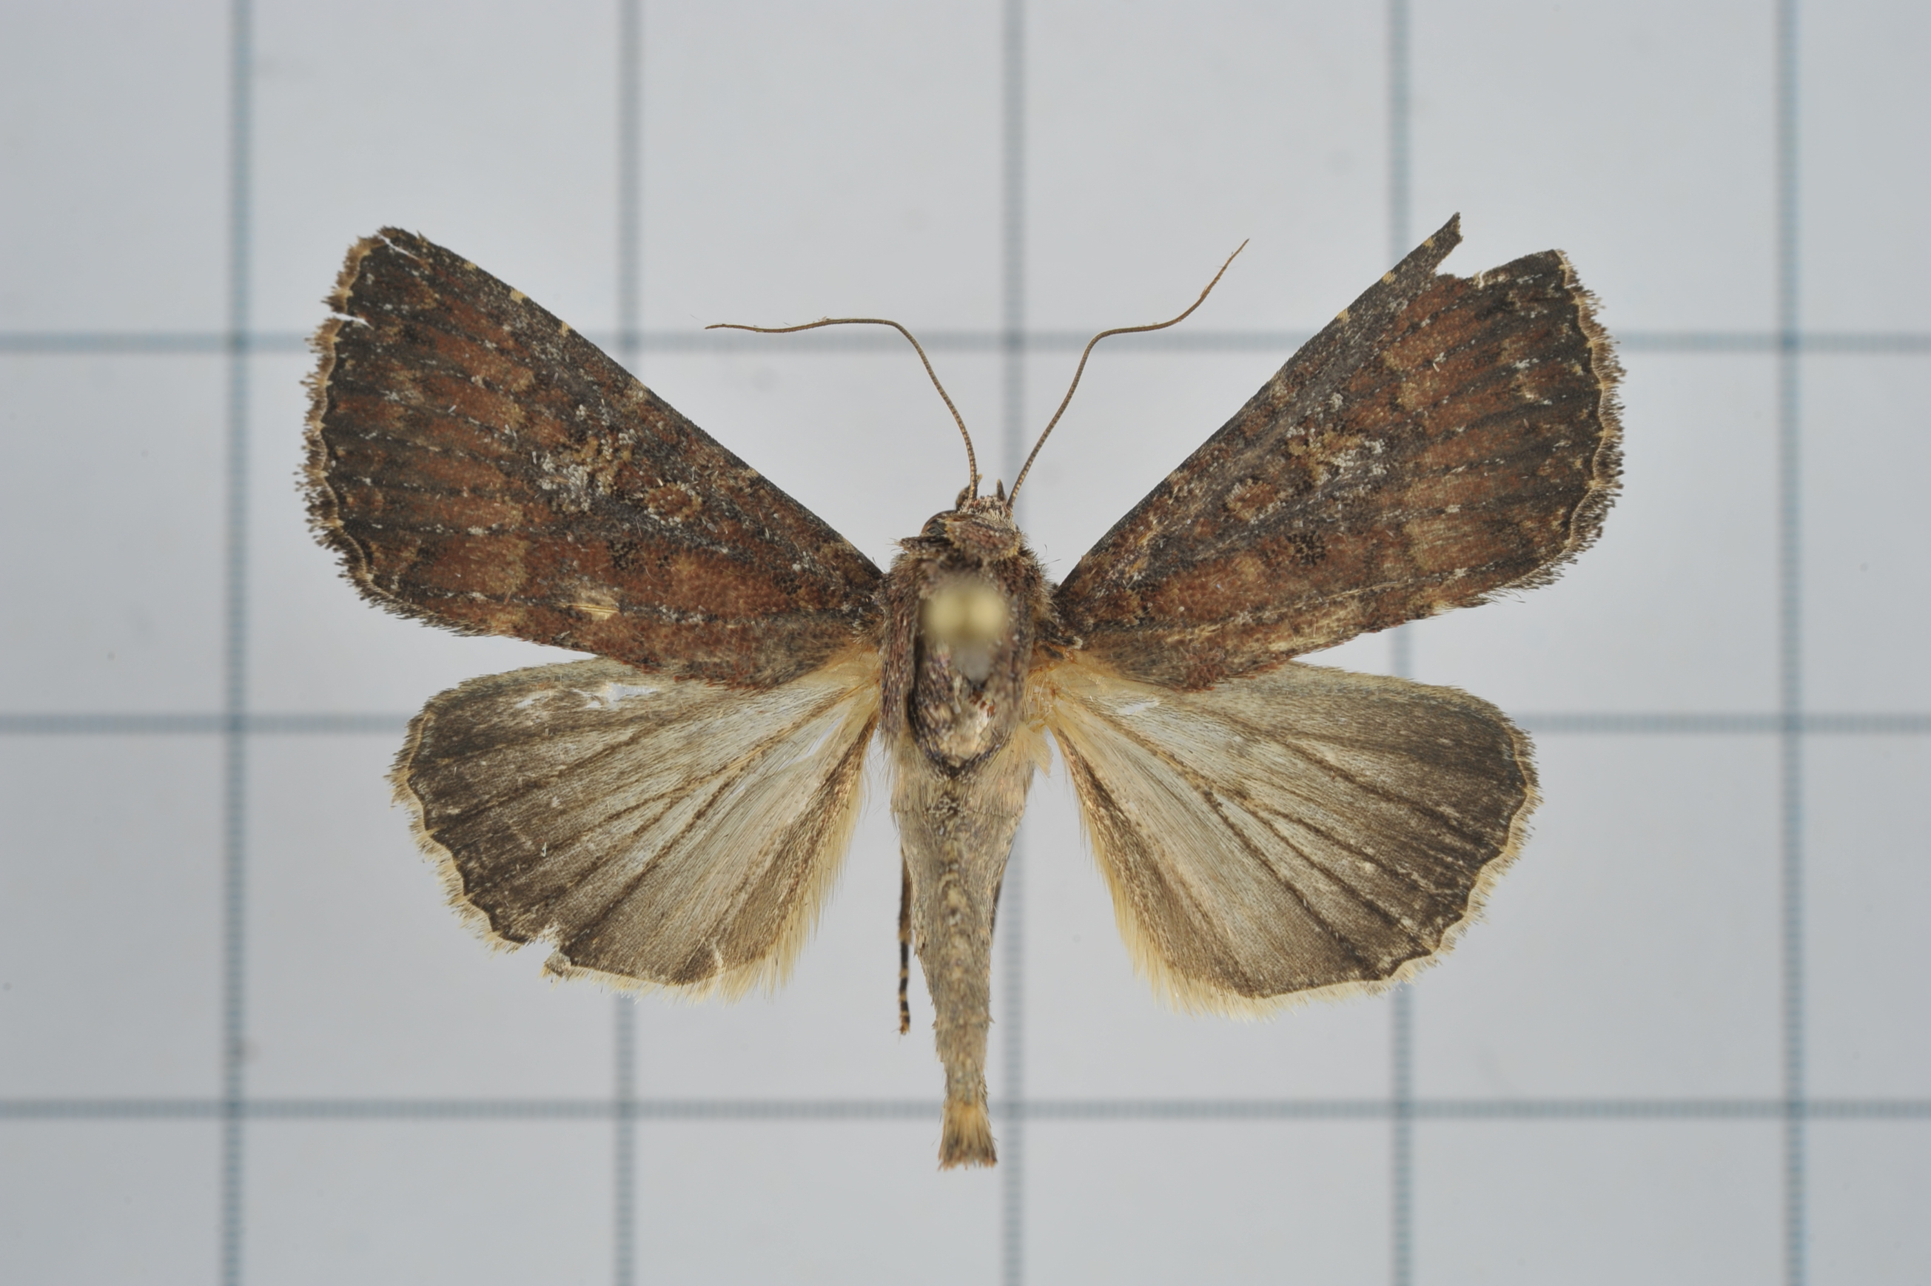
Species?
Condica illecta
